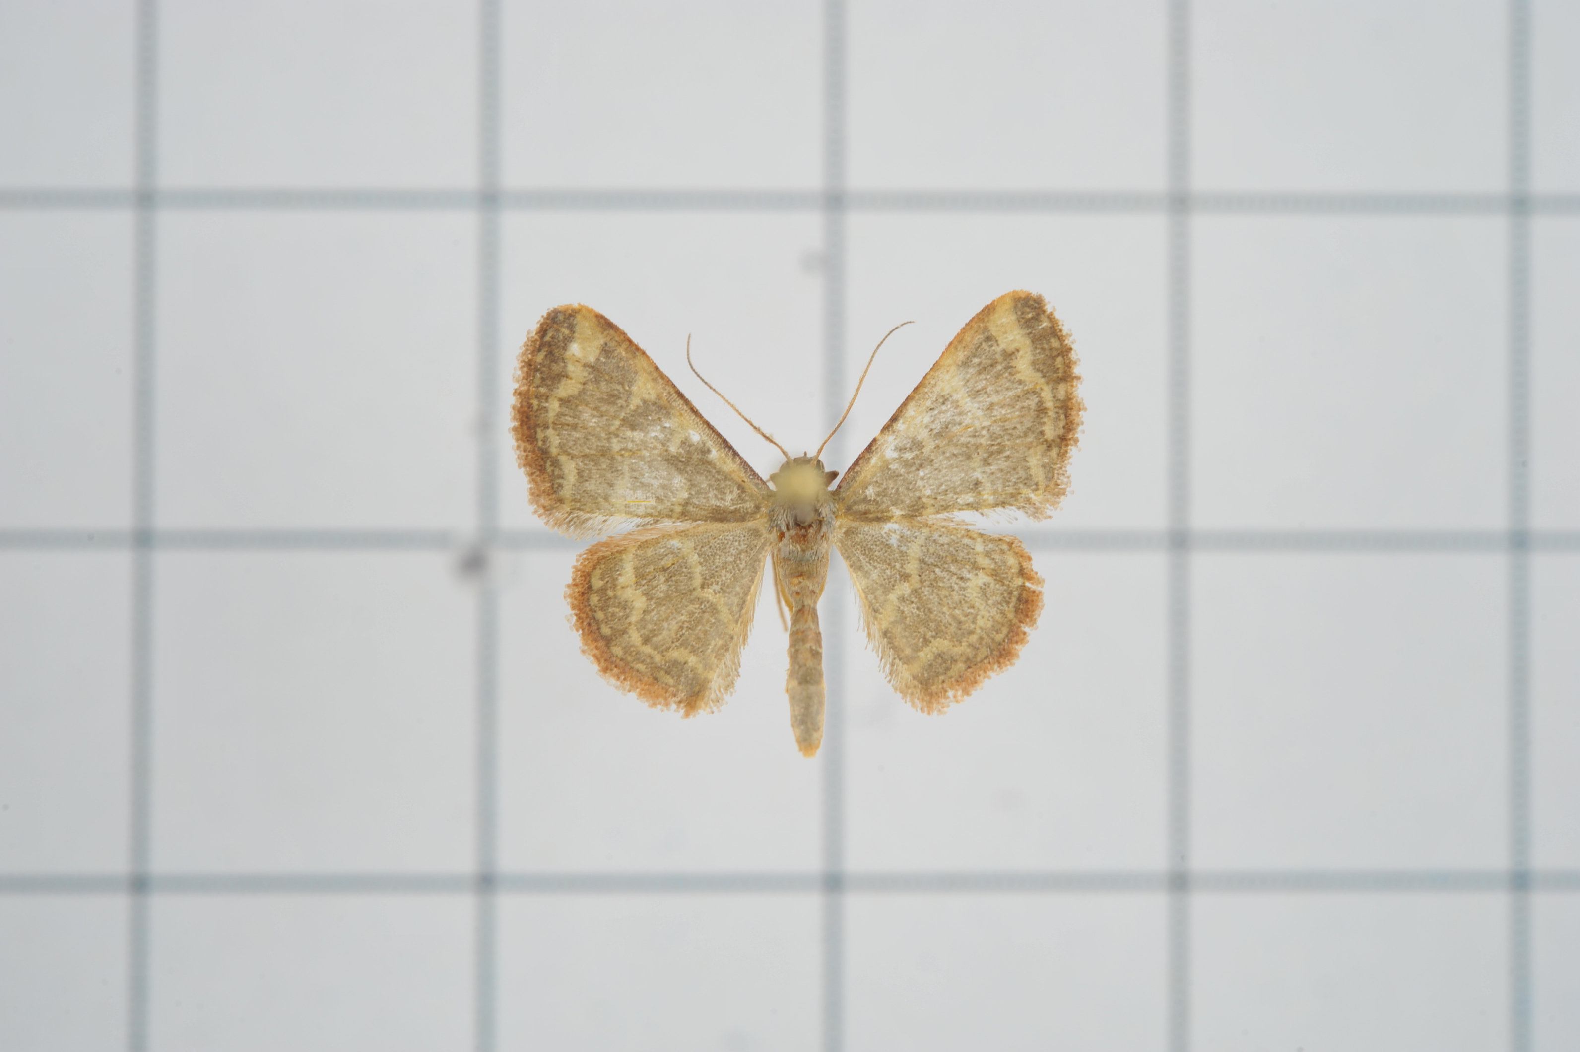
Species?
Idaea costiguttata
